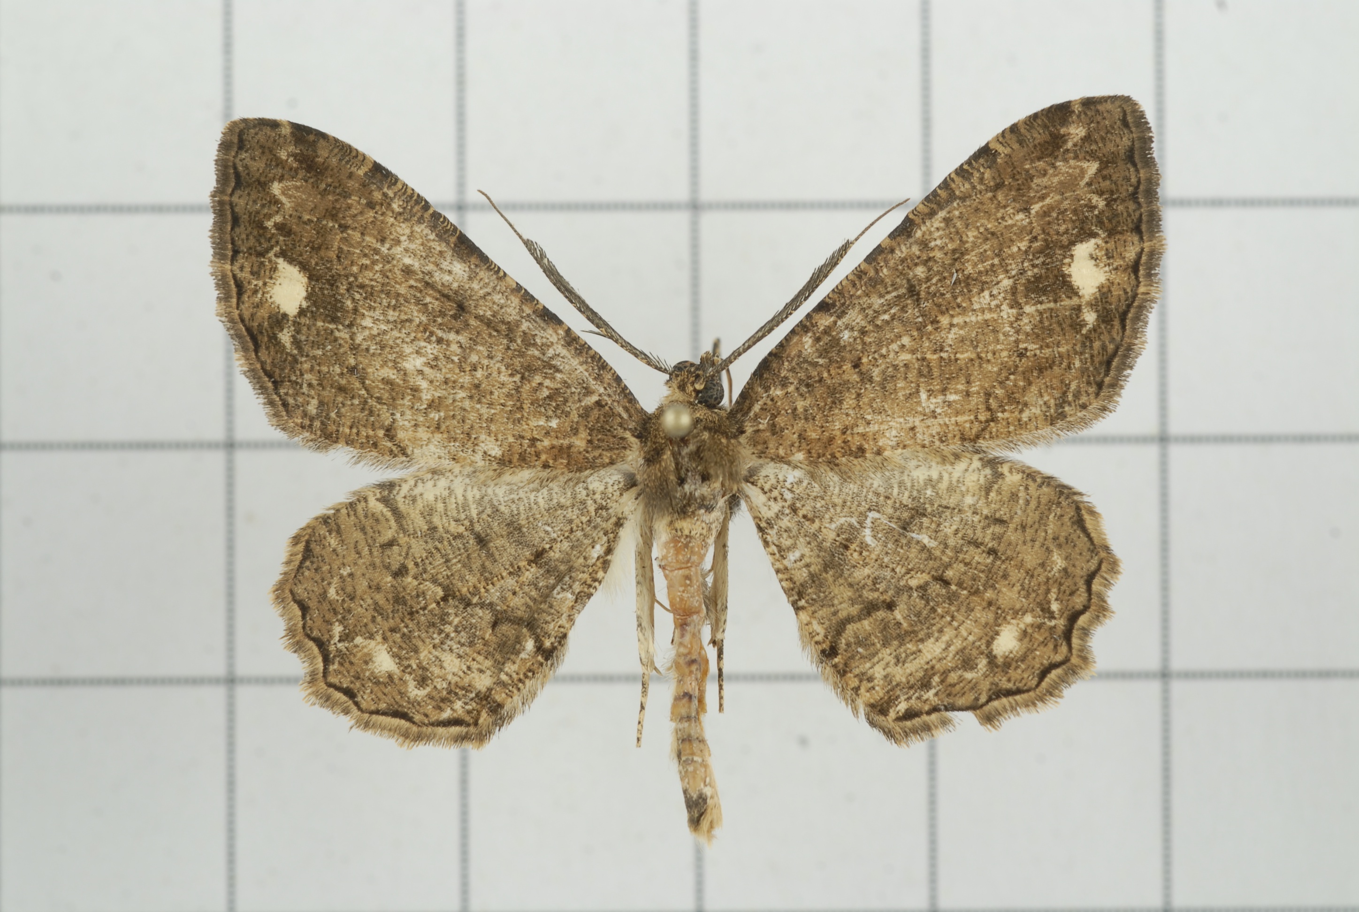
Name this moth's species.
Uliura infausta
